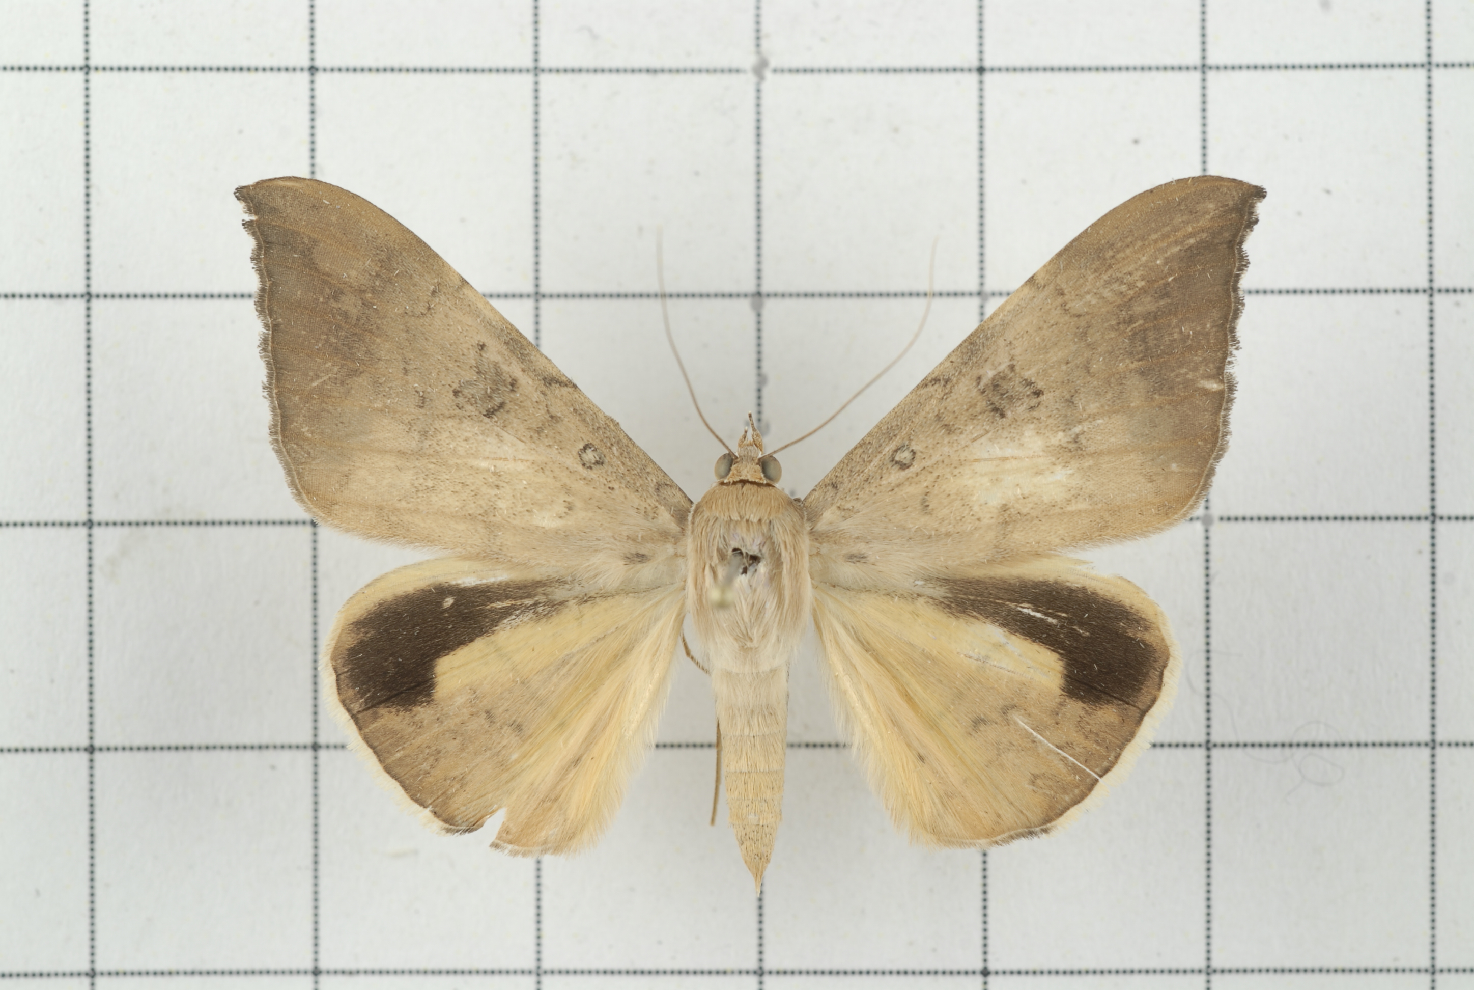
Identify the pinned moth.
Oxyodes scrobiculata
